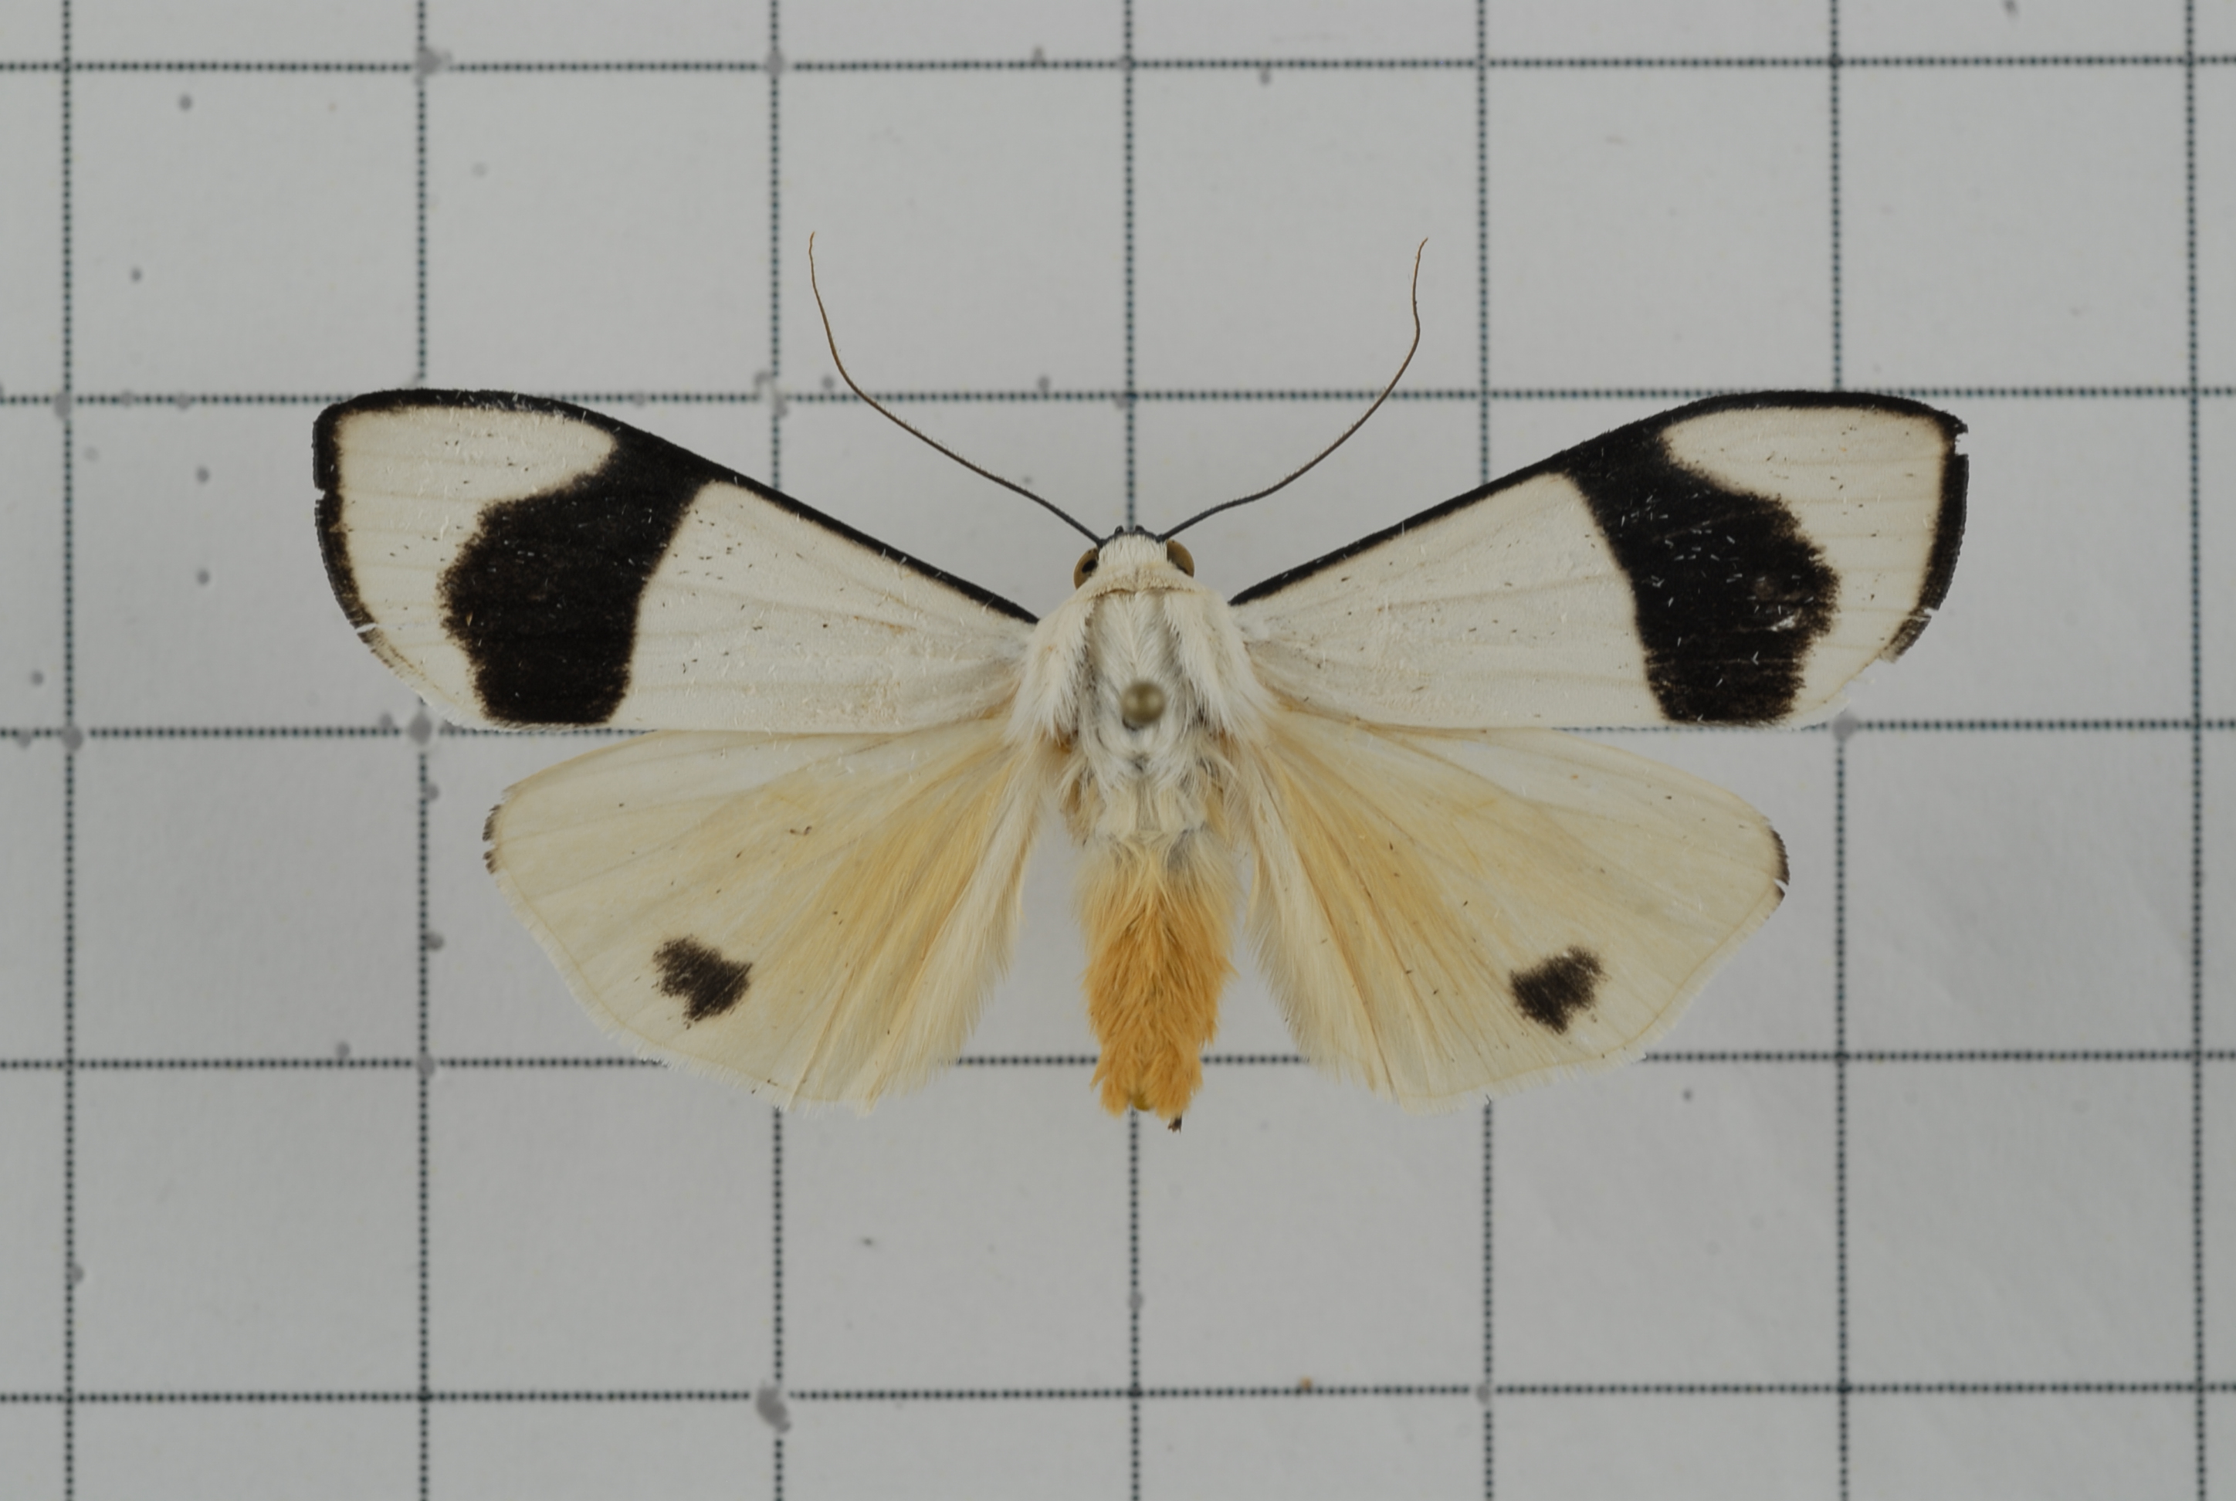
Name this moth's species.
Vamuna alboluteora
